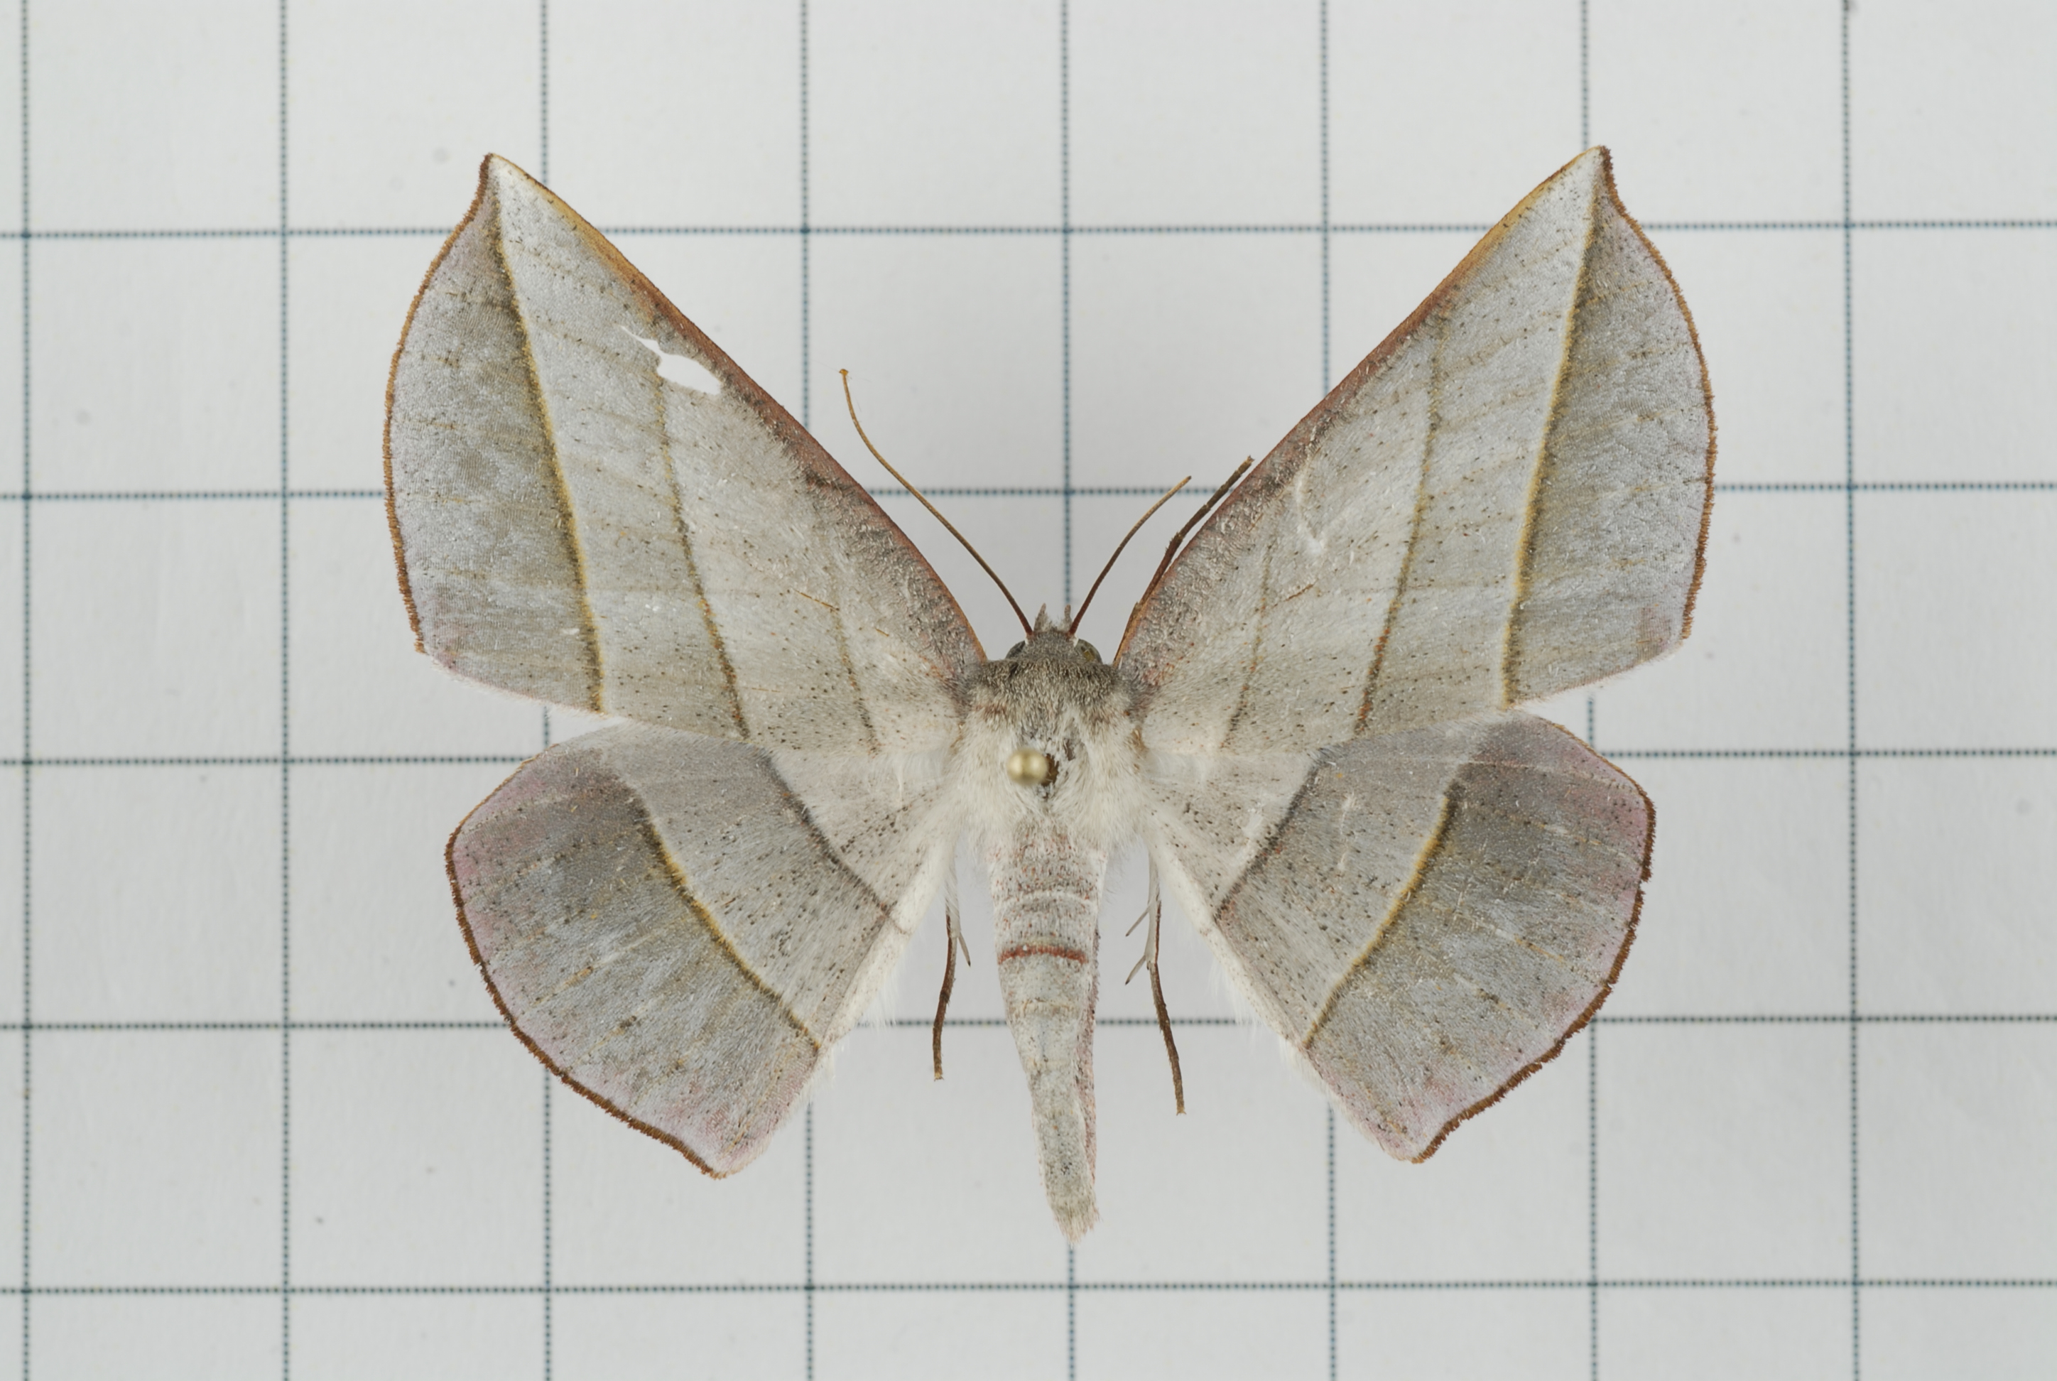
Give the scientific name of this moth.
Sarcinodes aequilinearia
